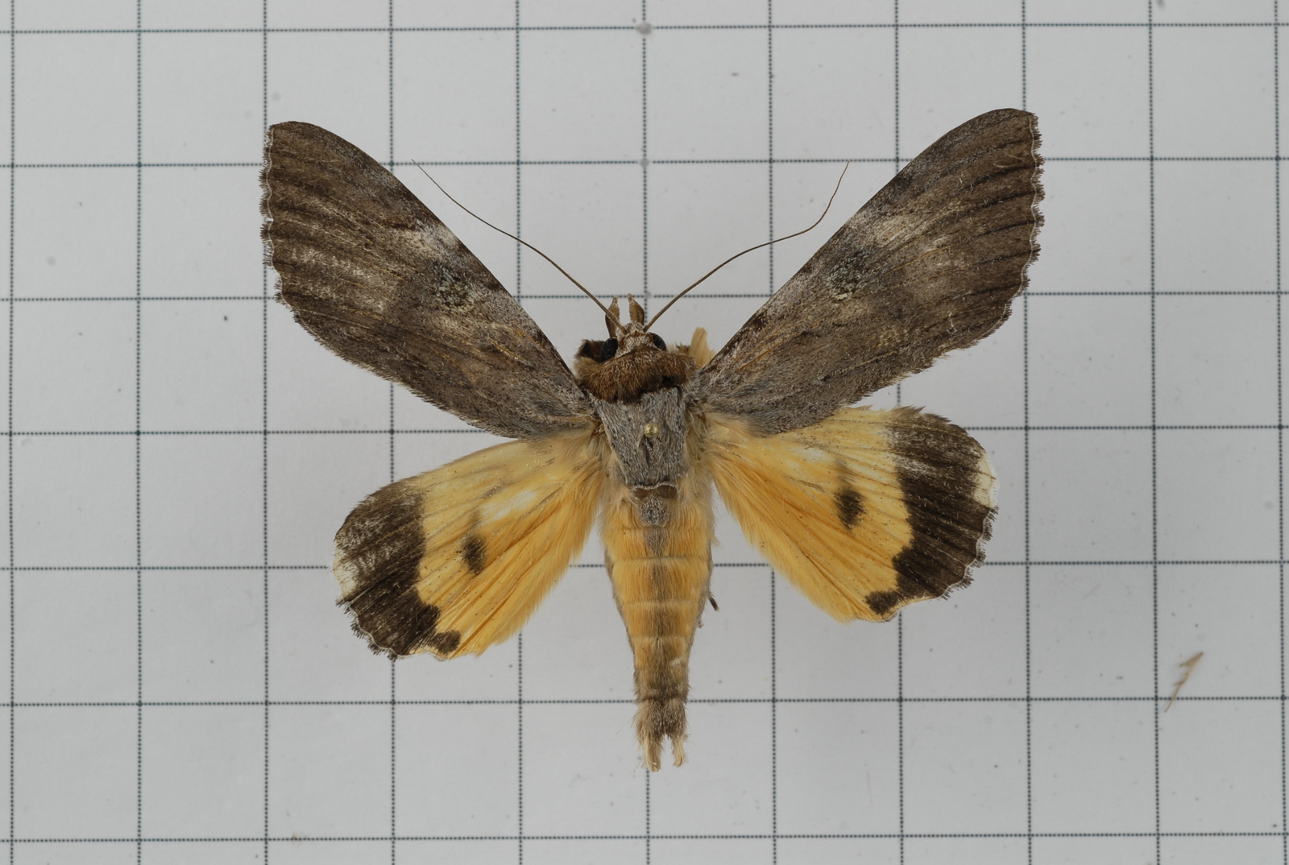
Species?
Paracatocala macula macula
